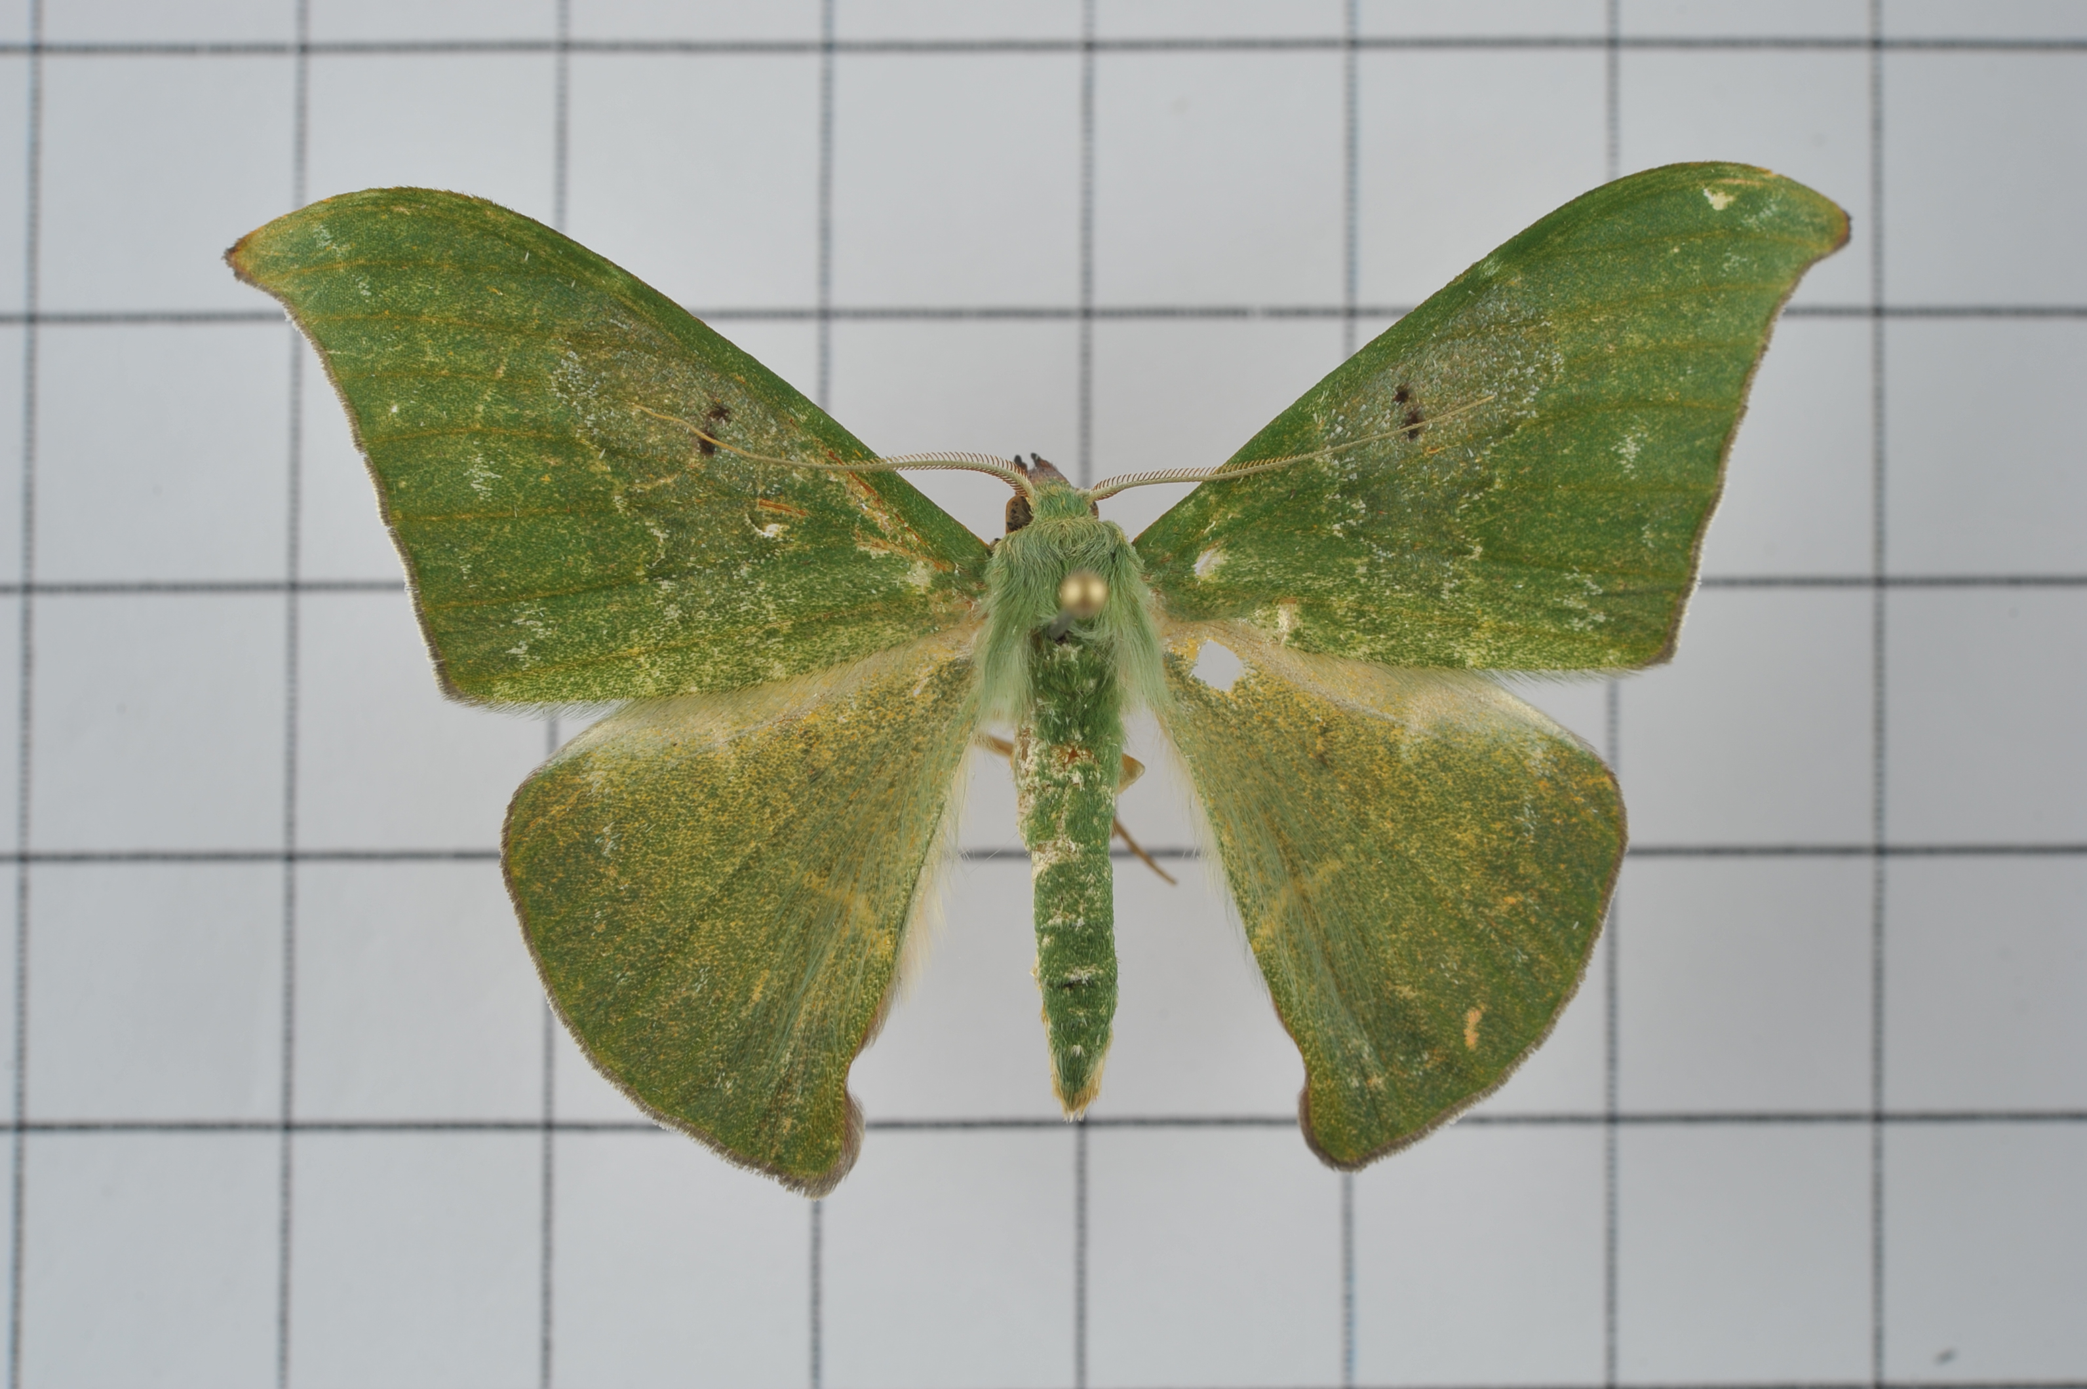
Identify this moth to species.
Tanaorhinus viridiluteata
